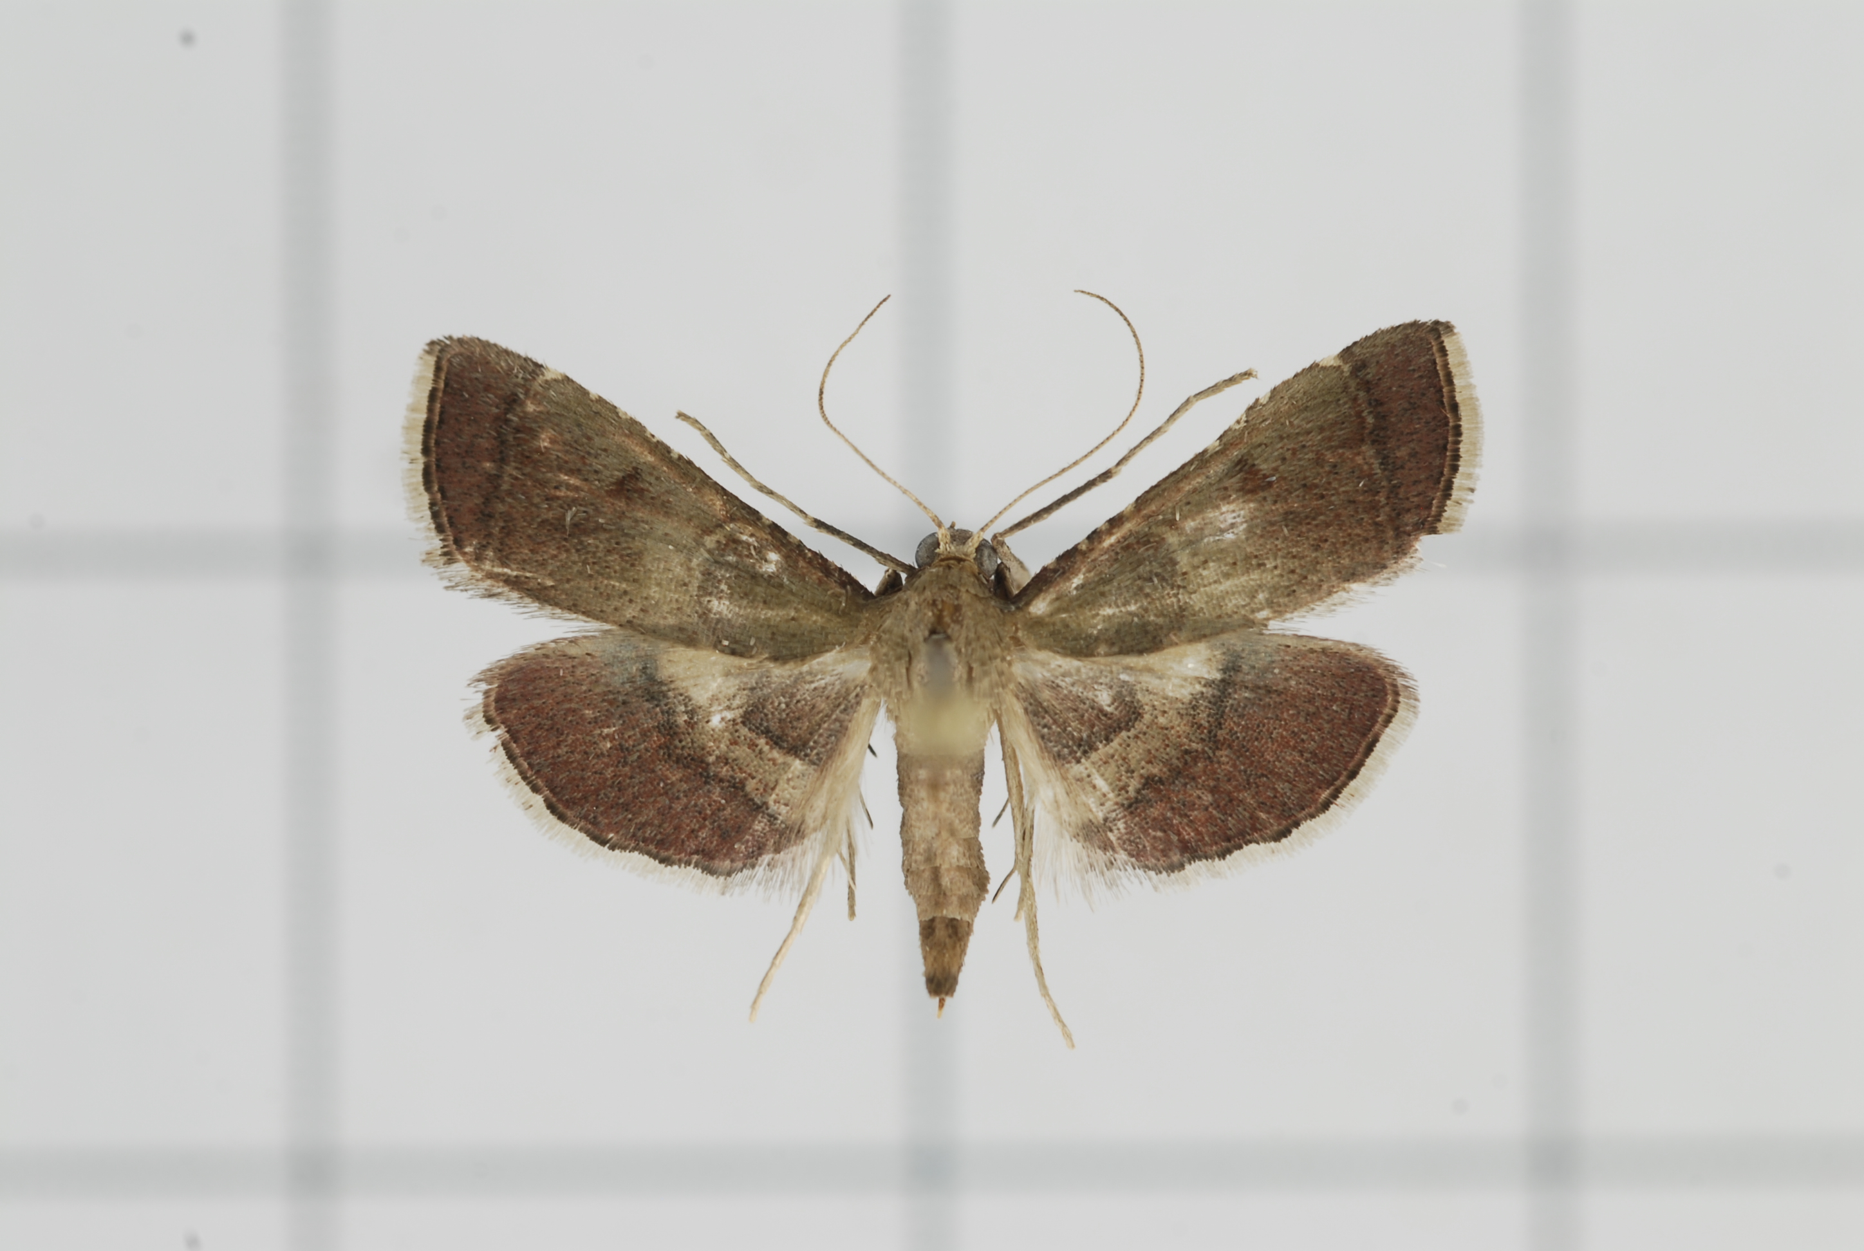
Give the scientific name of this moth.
Endotricha theonalis
